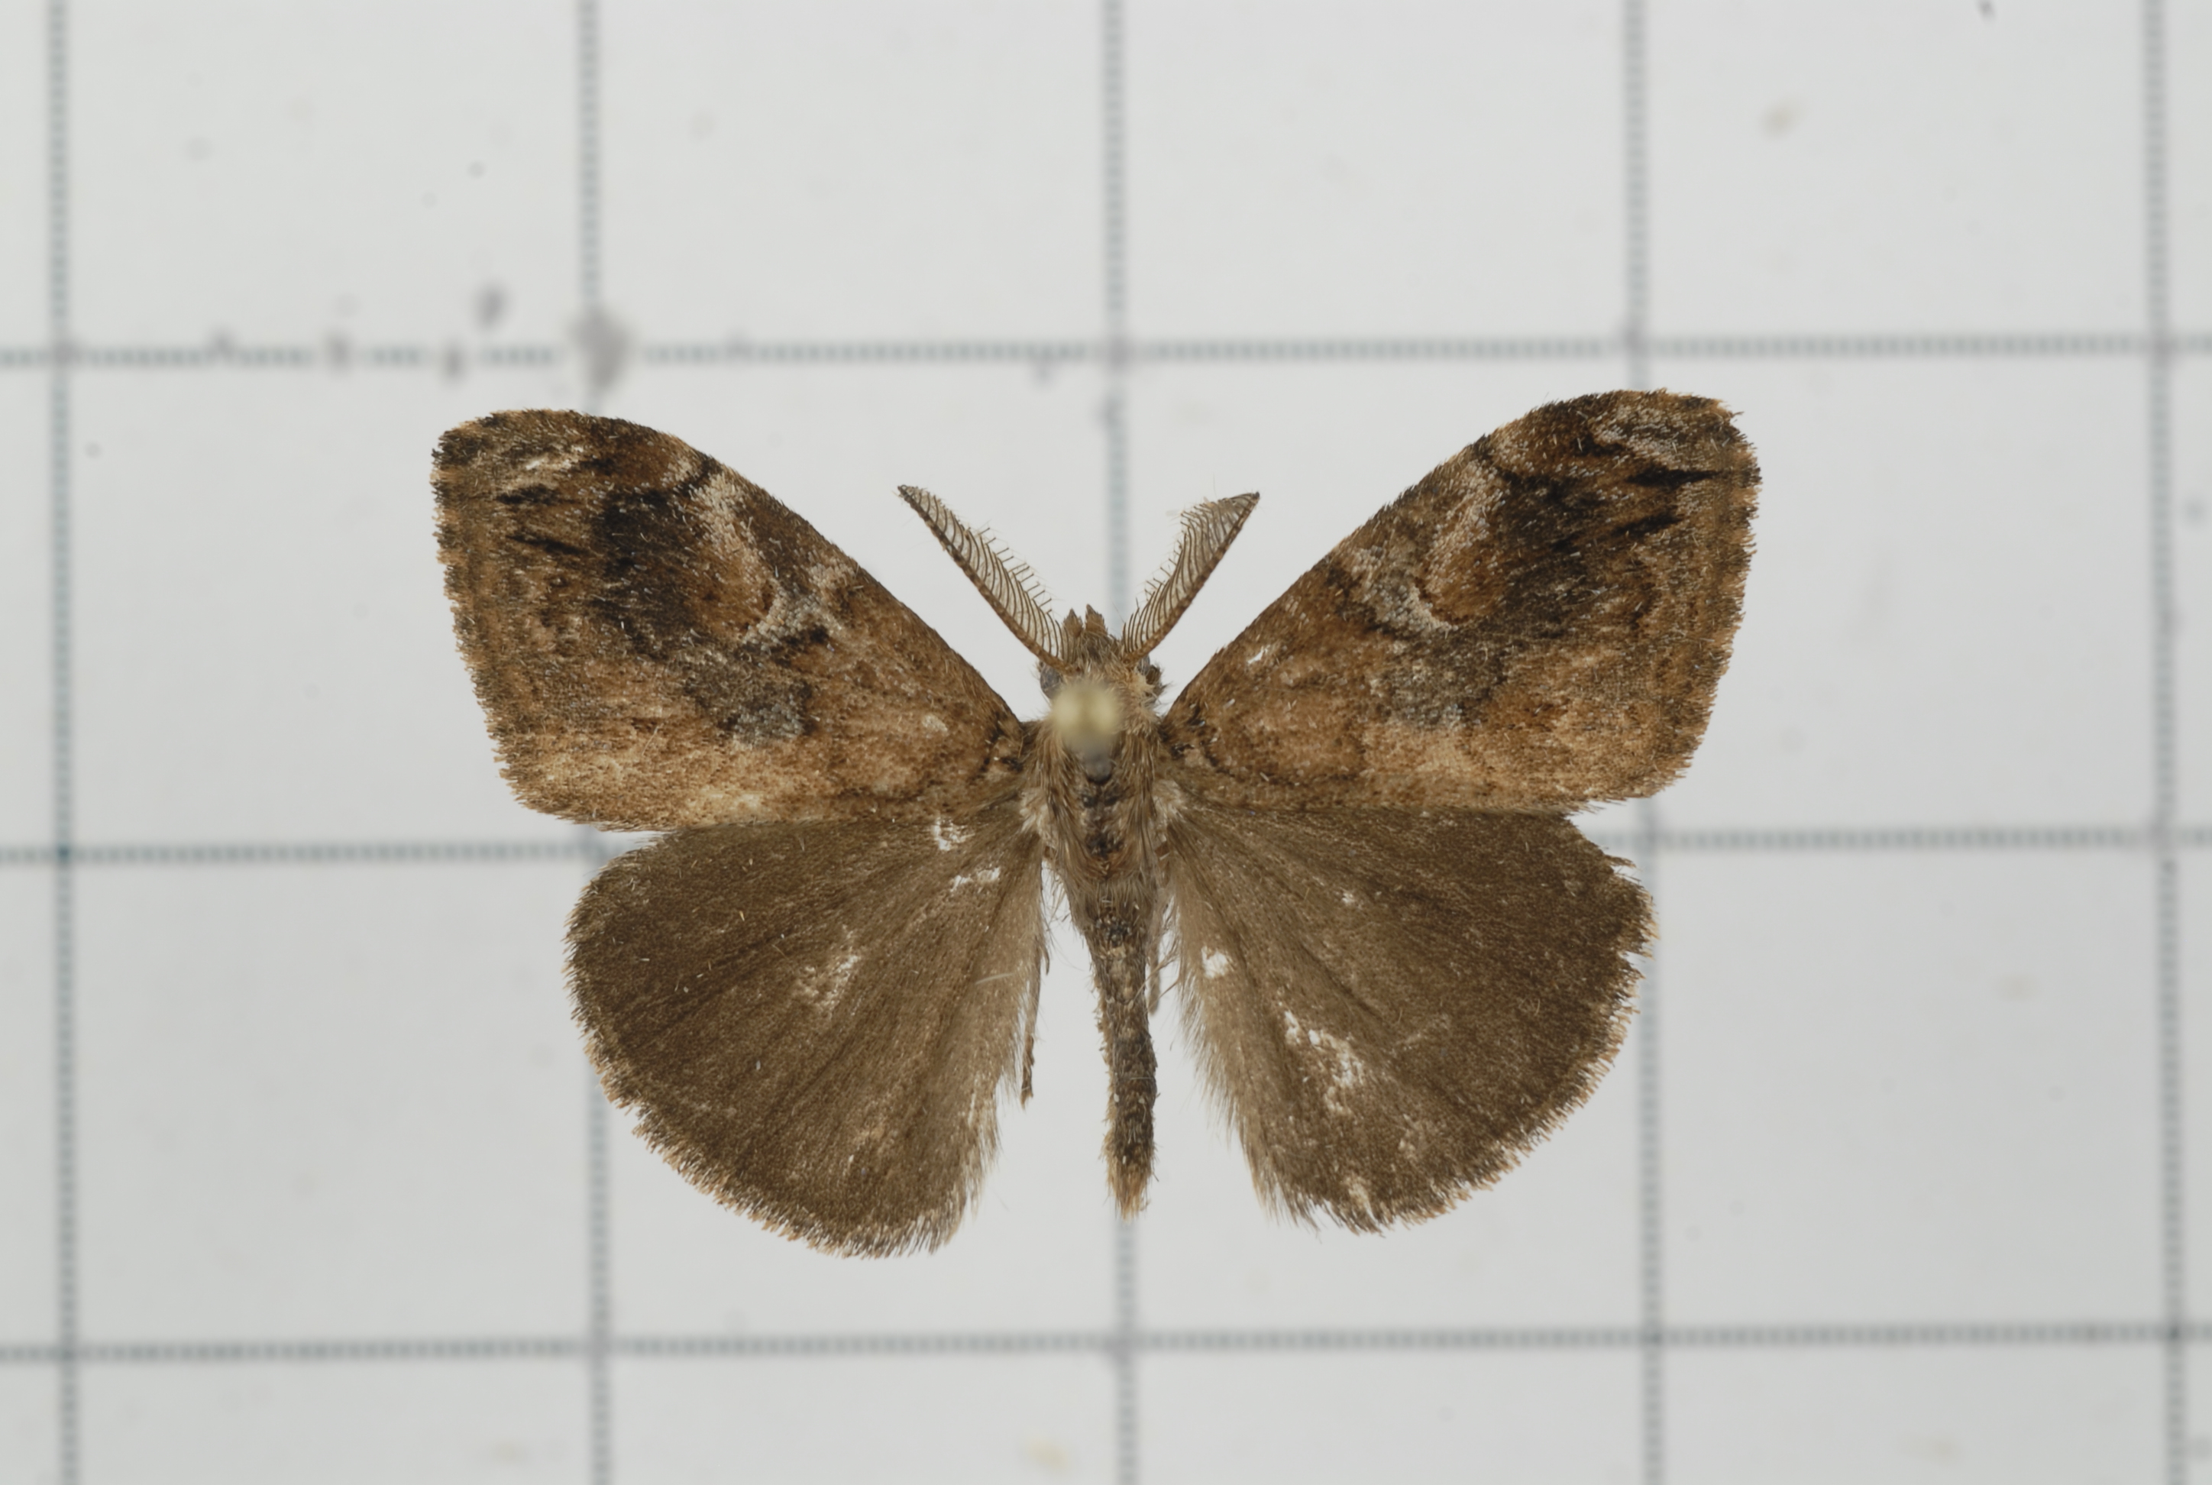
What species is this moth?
Orgyia postica
